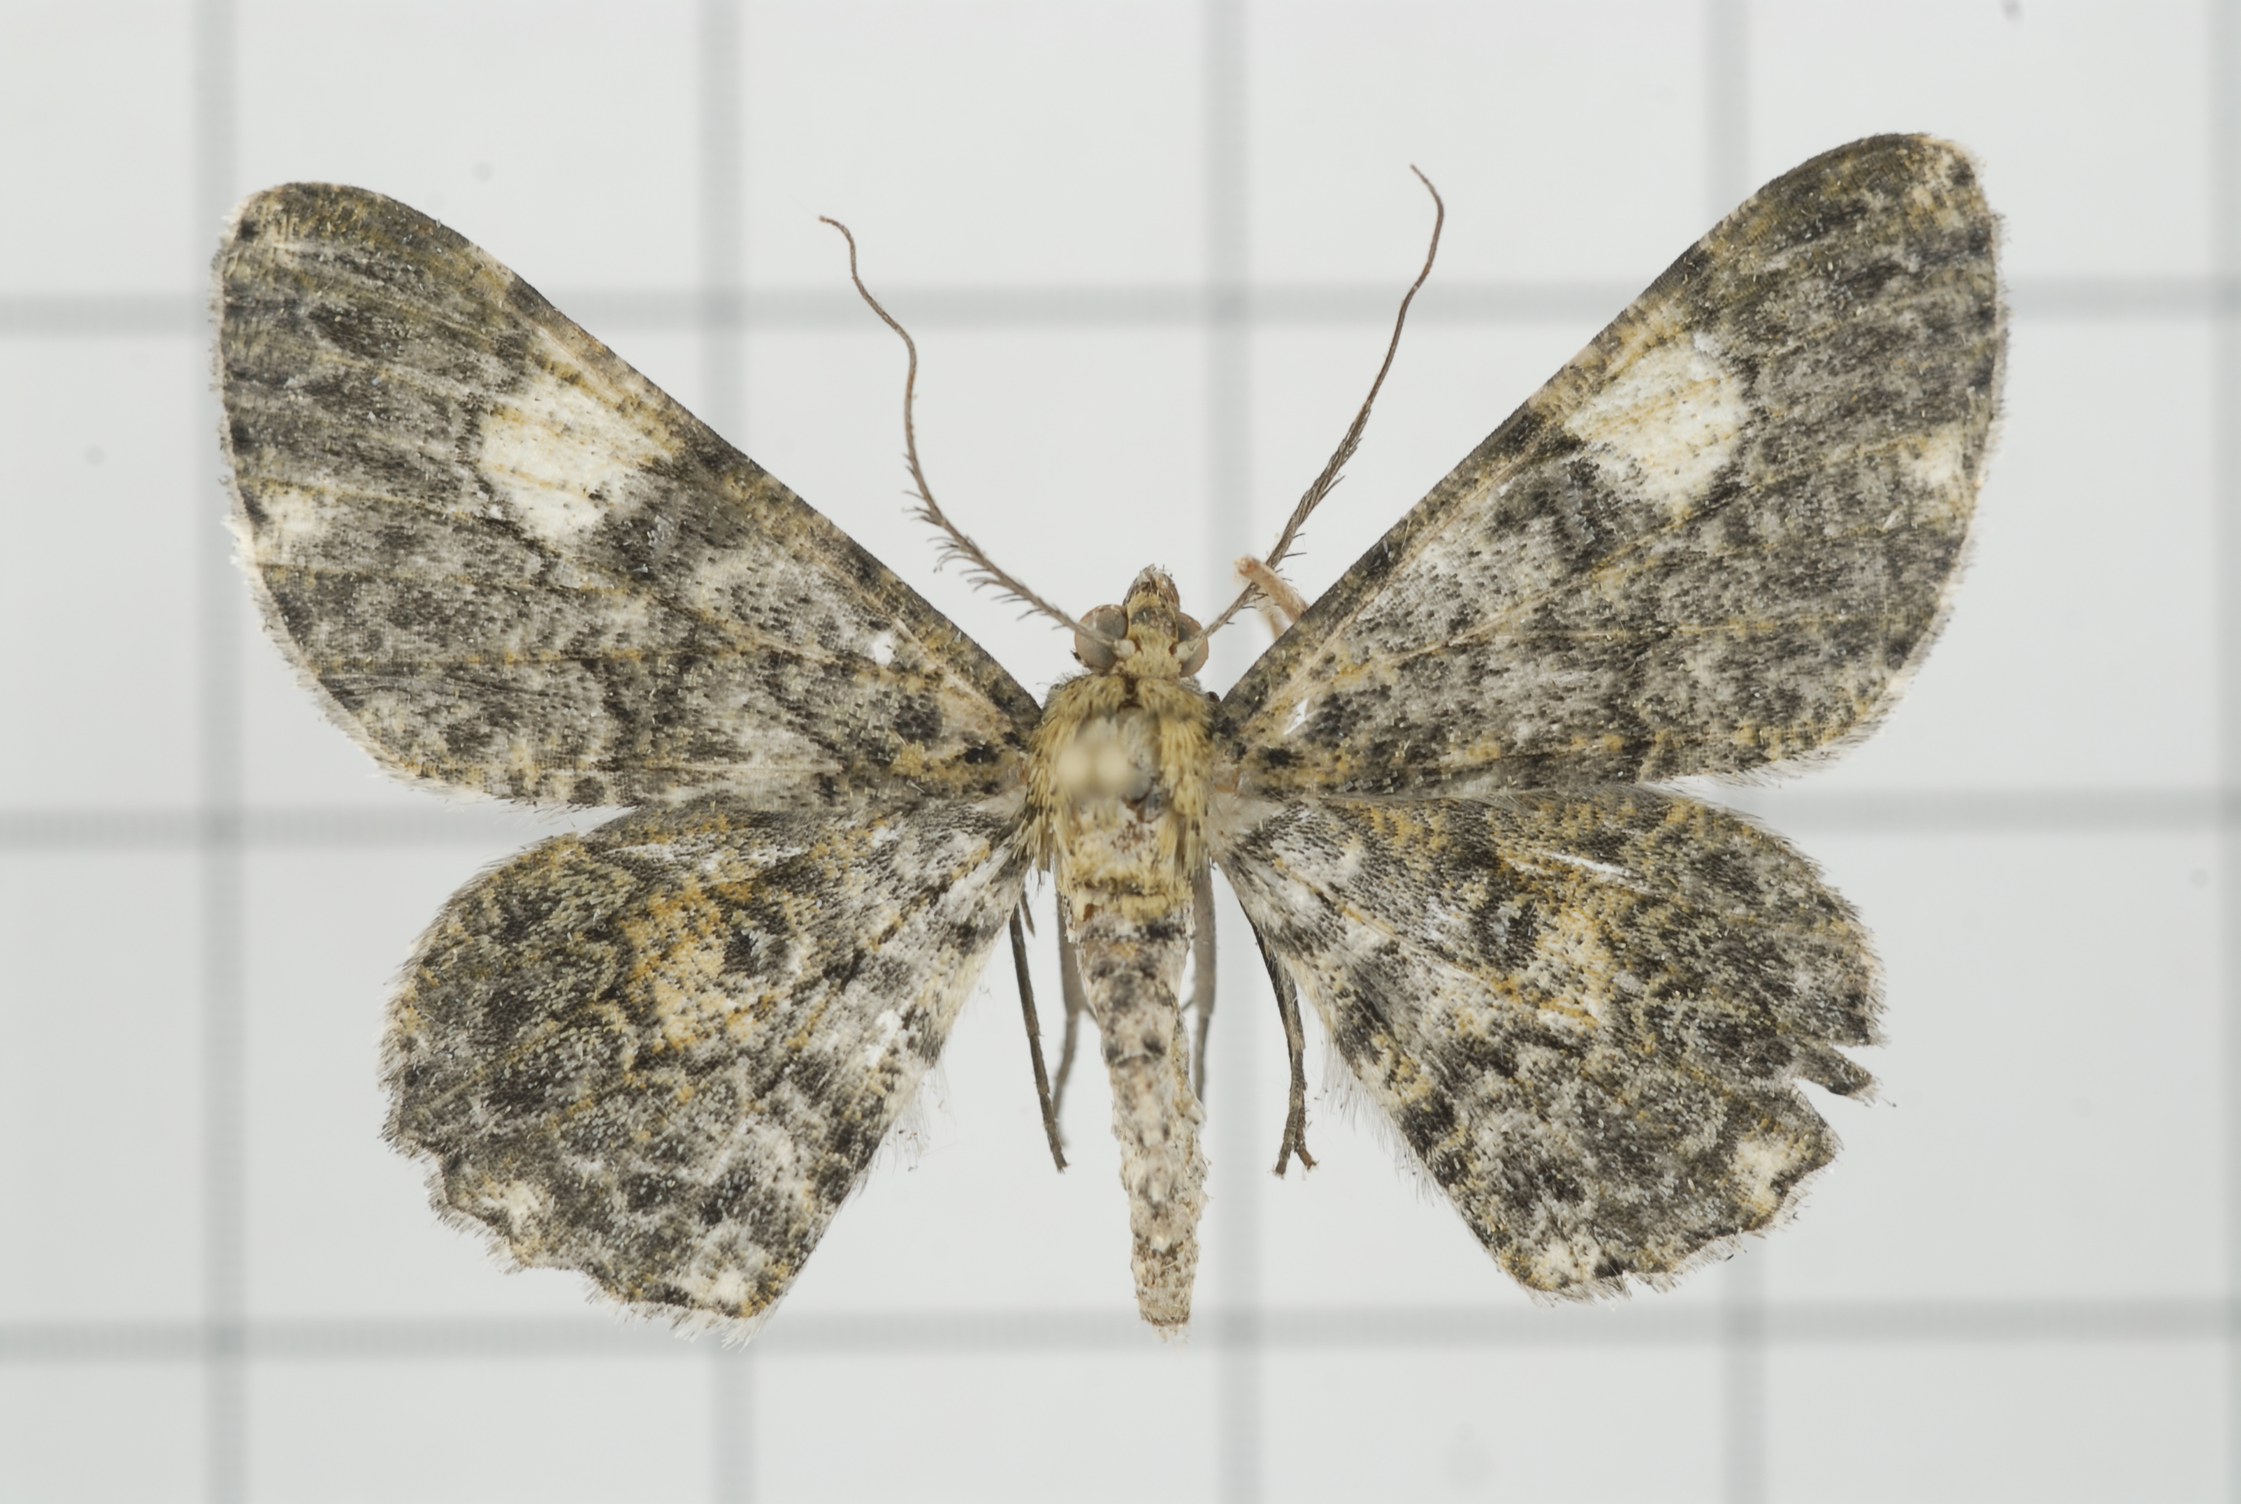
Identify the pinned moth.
Cleora injectaria
